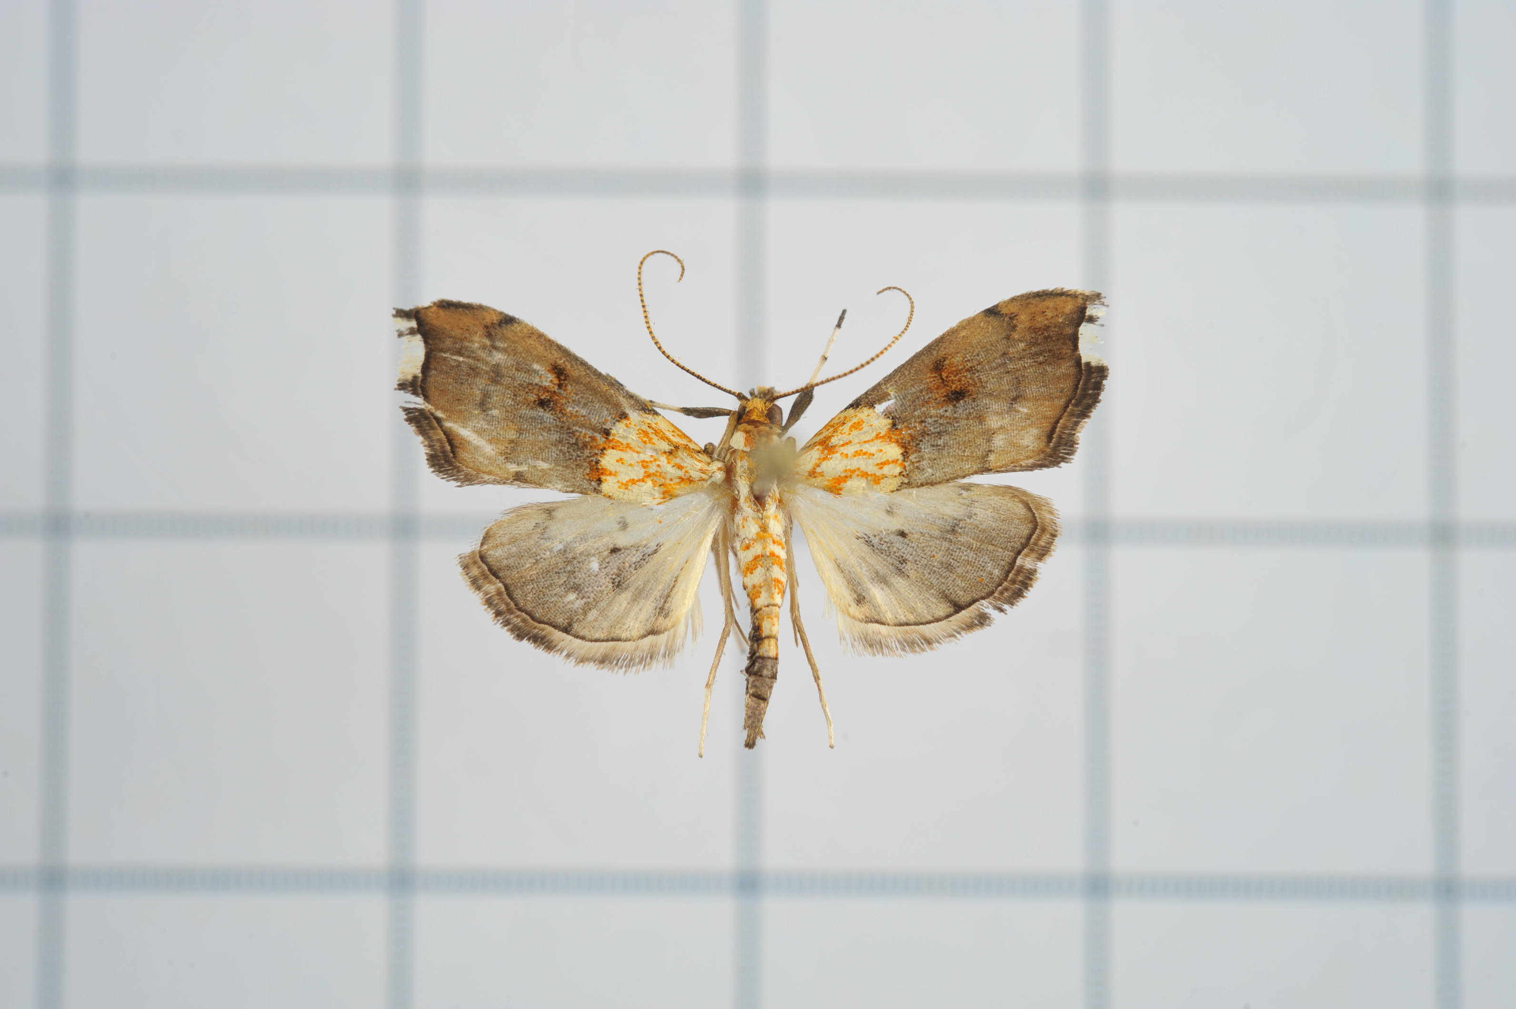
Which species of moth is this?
Agrotera posticalis
